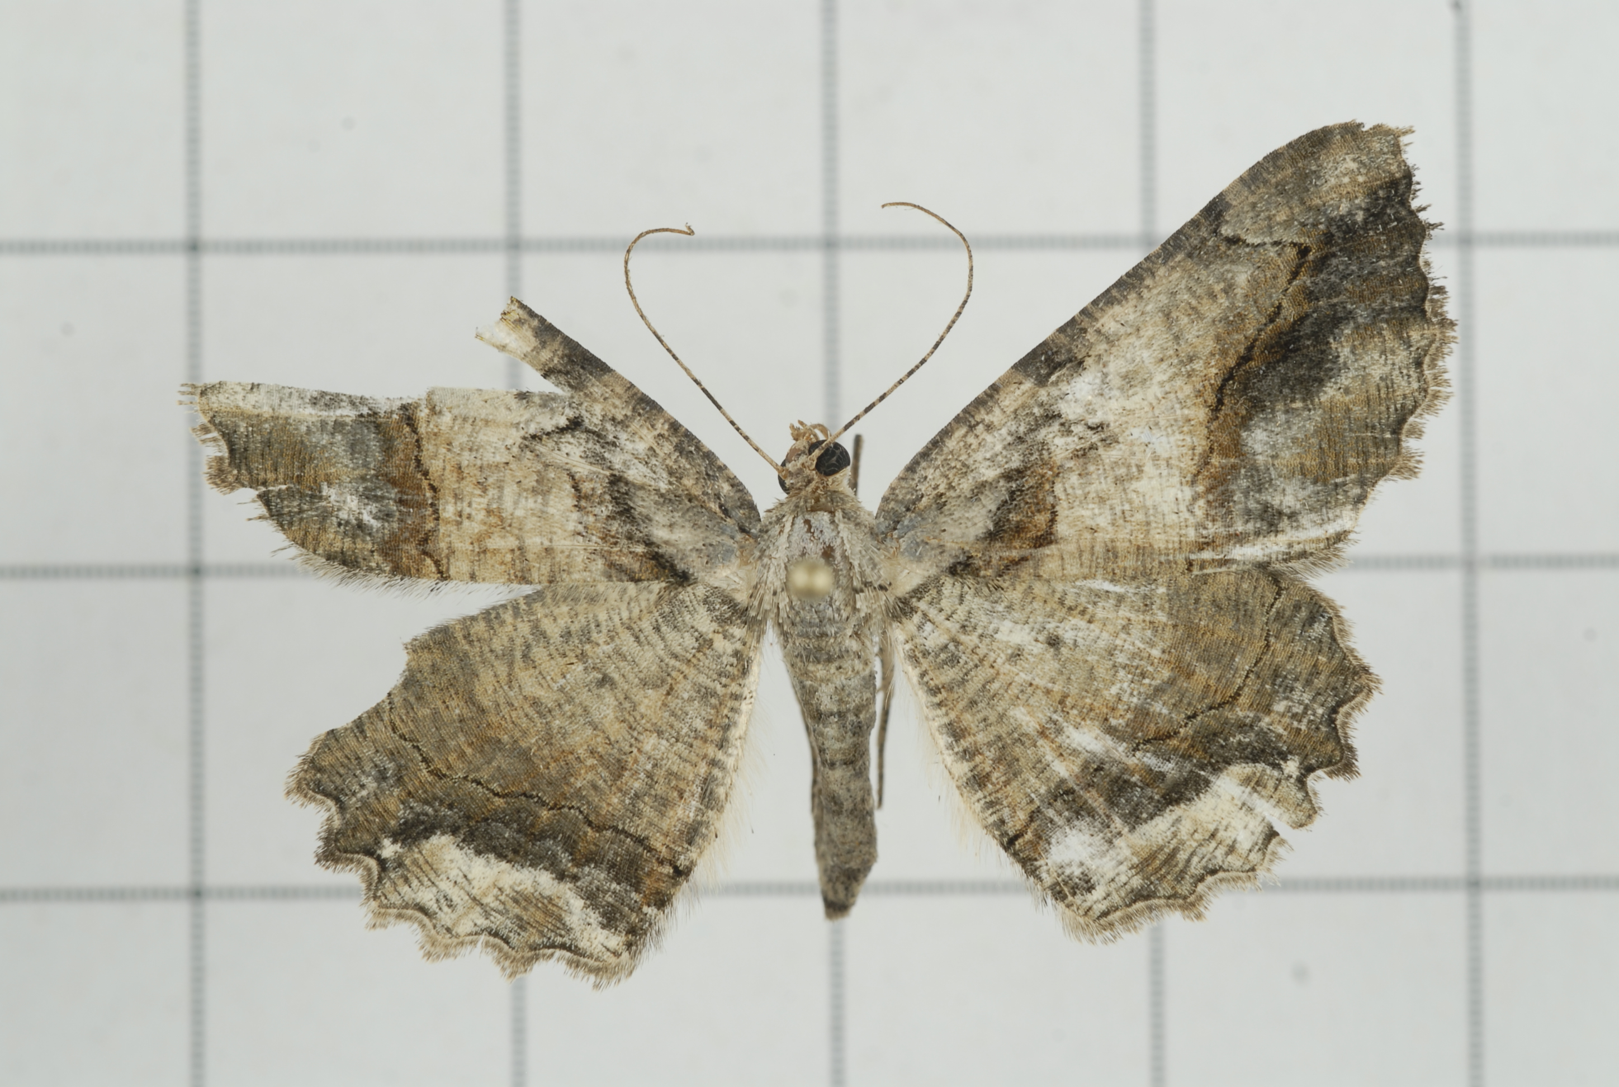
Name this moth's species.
Menophra mitsundoi
